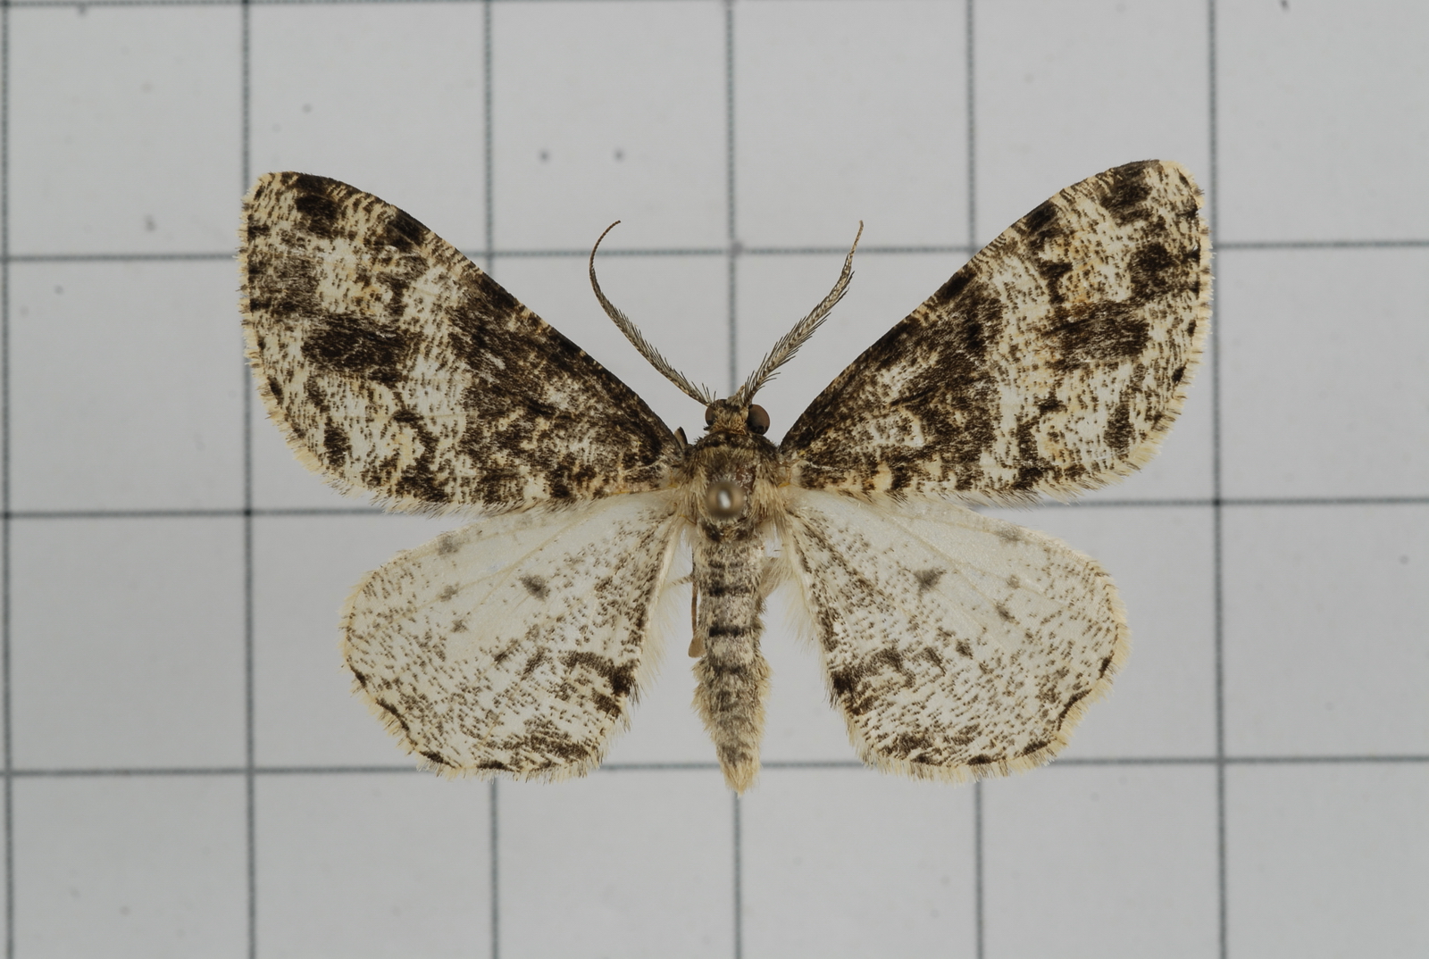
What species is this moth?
Deileptenia rimosaria
